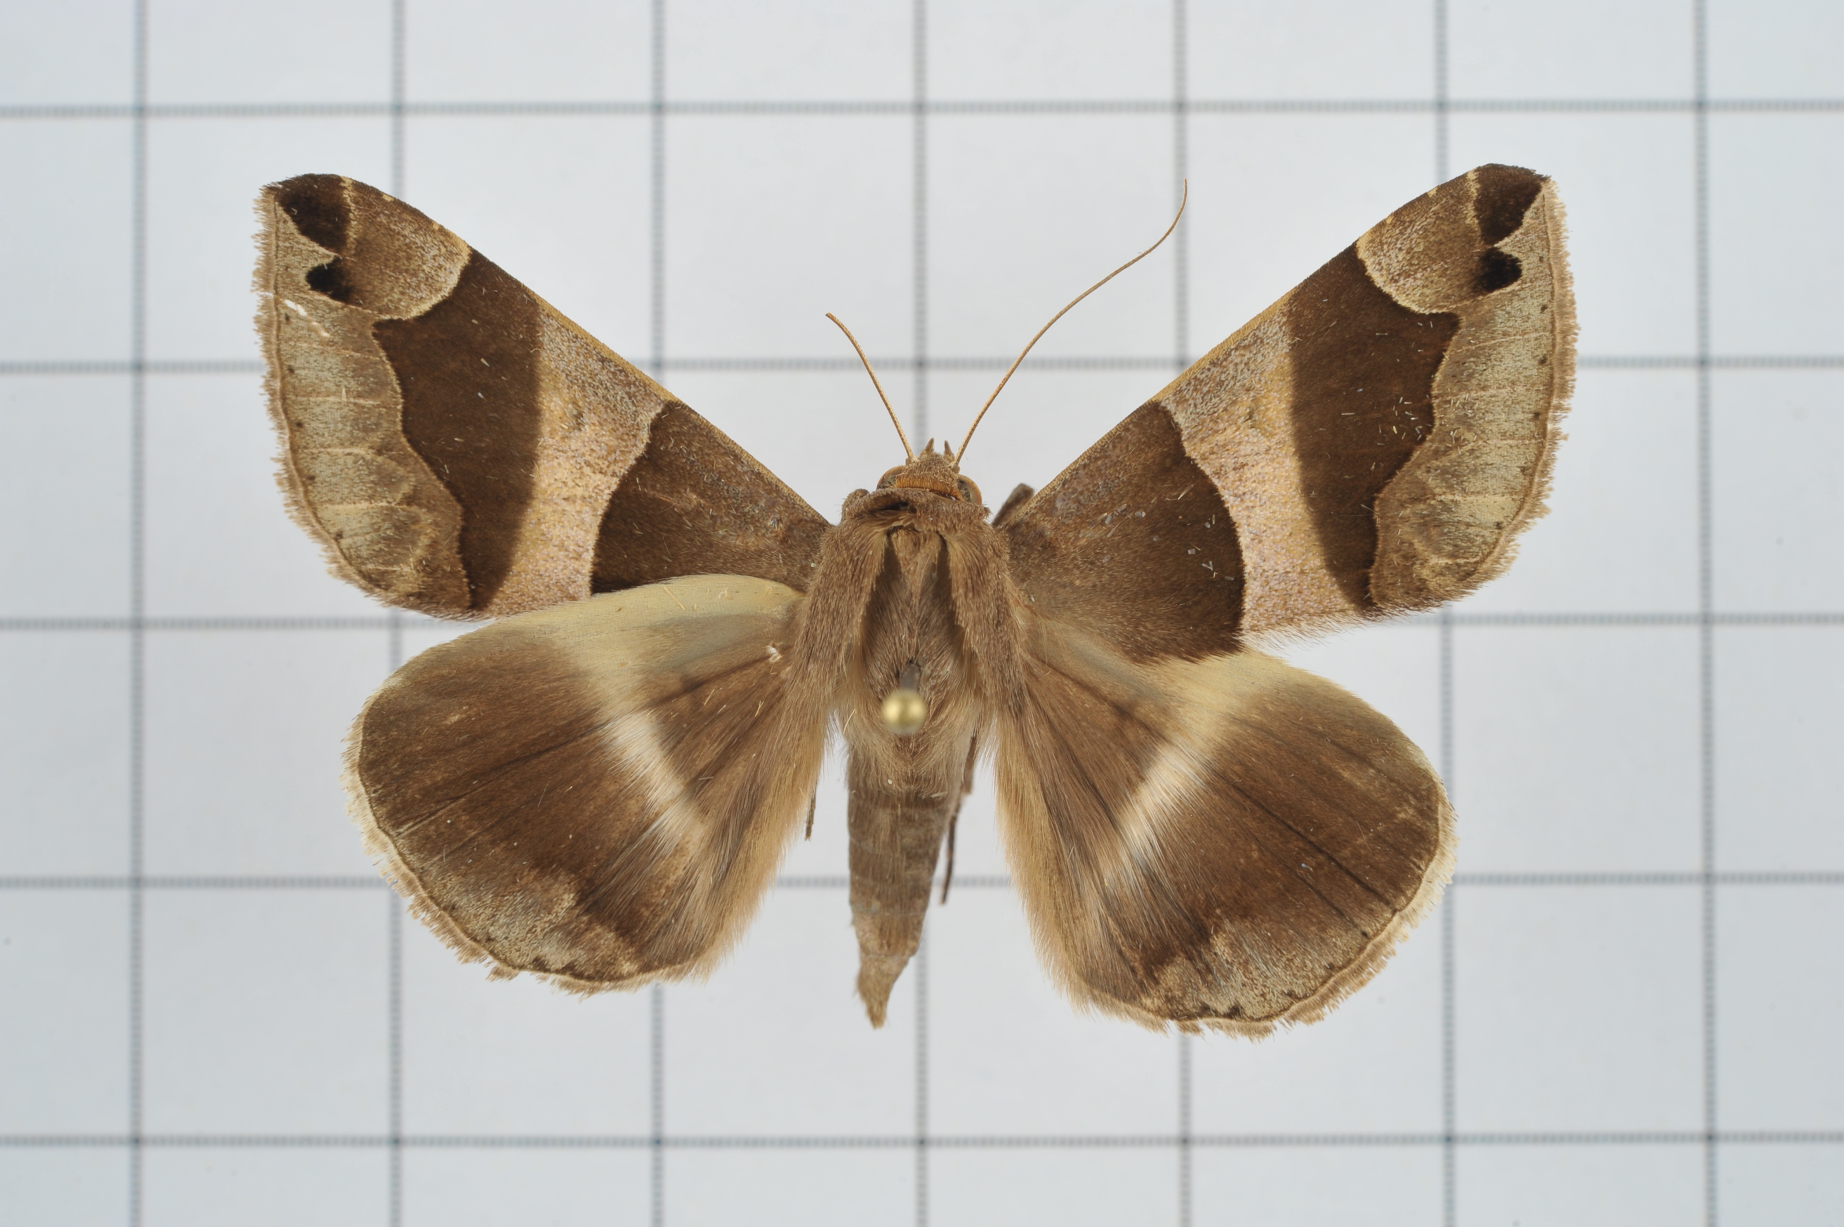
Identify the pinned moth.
Parallelia stuposa
